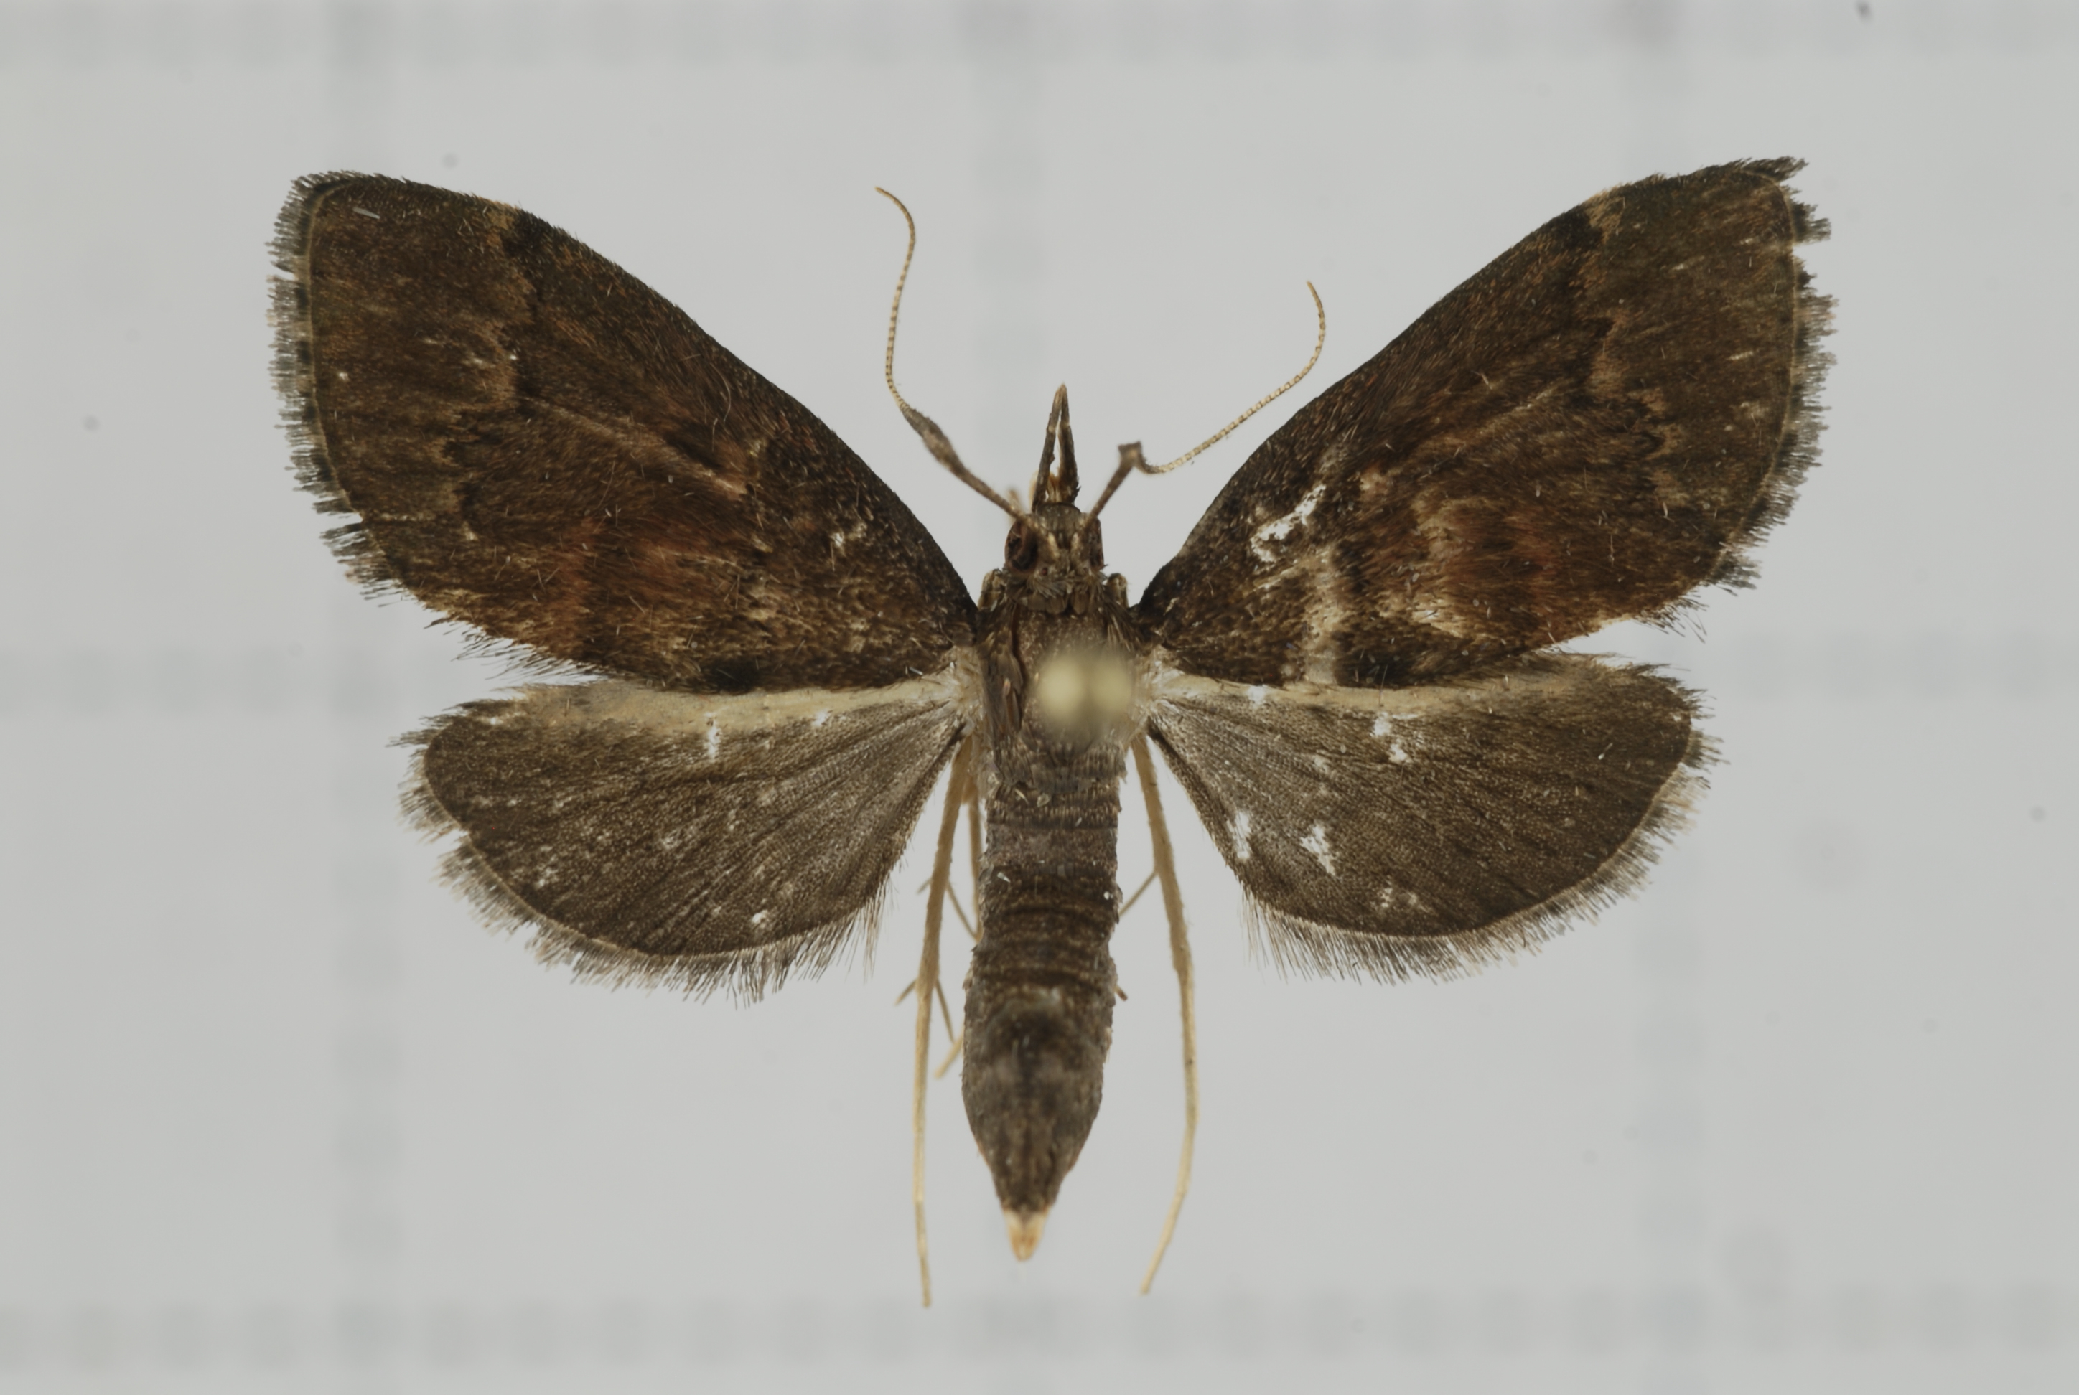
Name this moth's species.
Camptomastix hisbonalis
